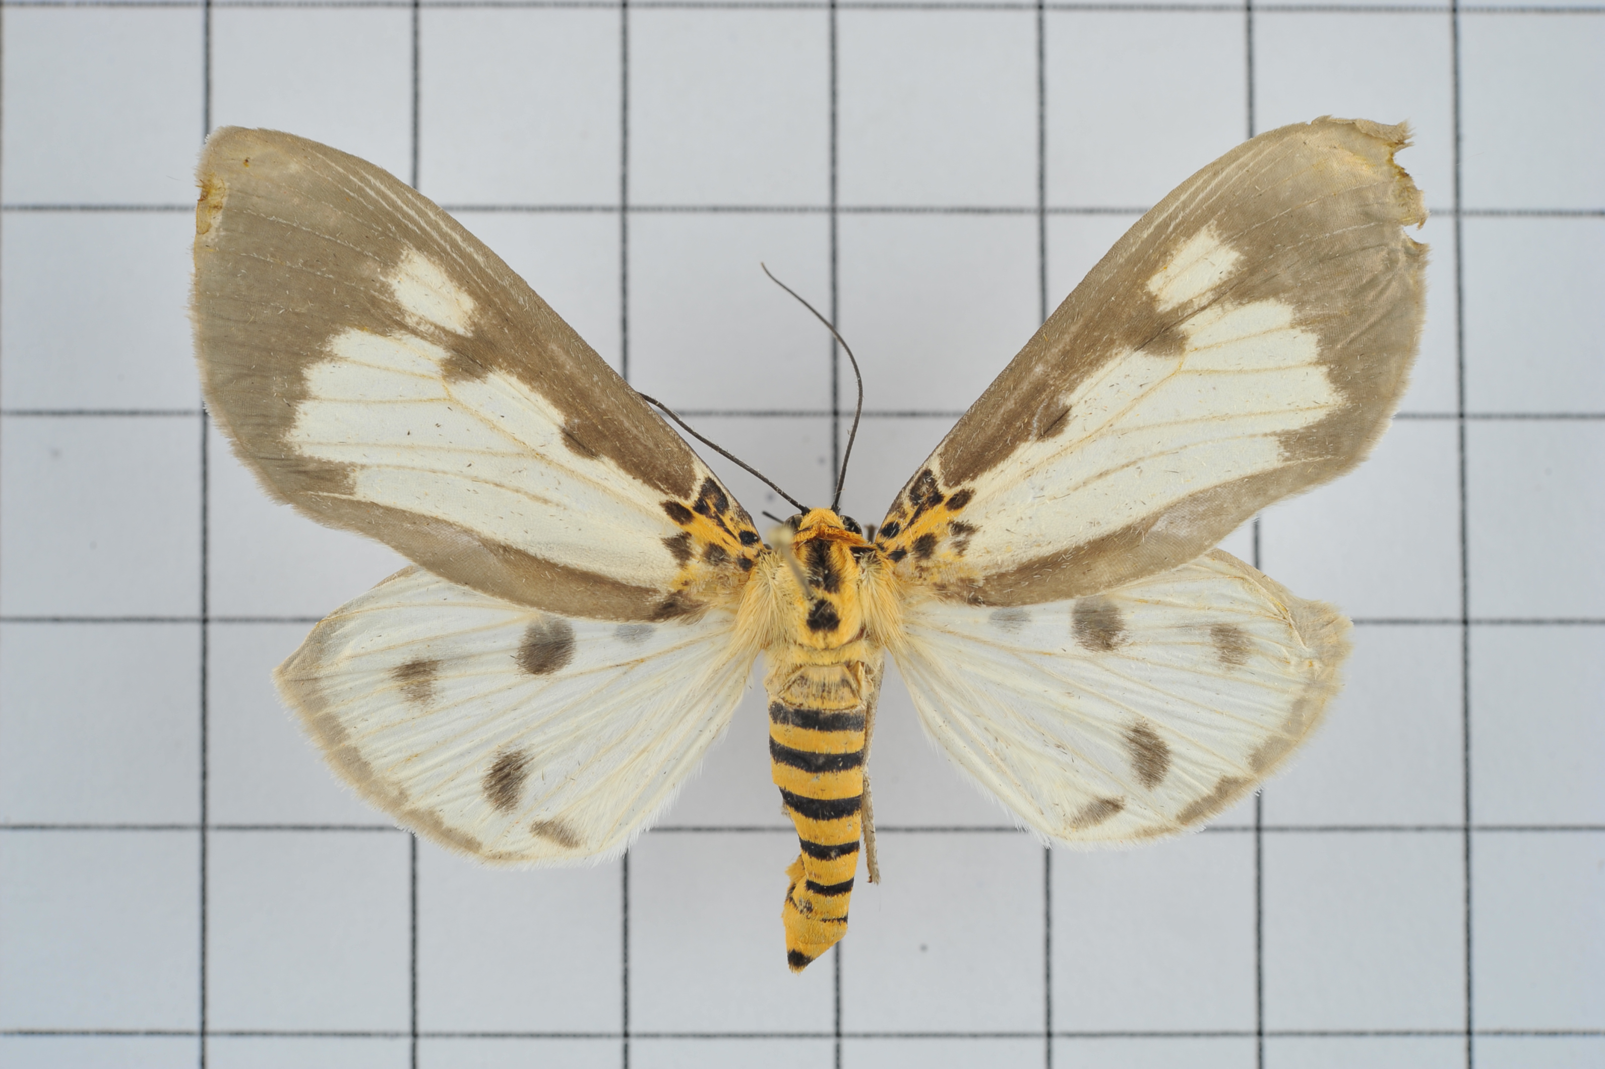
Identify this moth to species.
Asota plana lacteata
